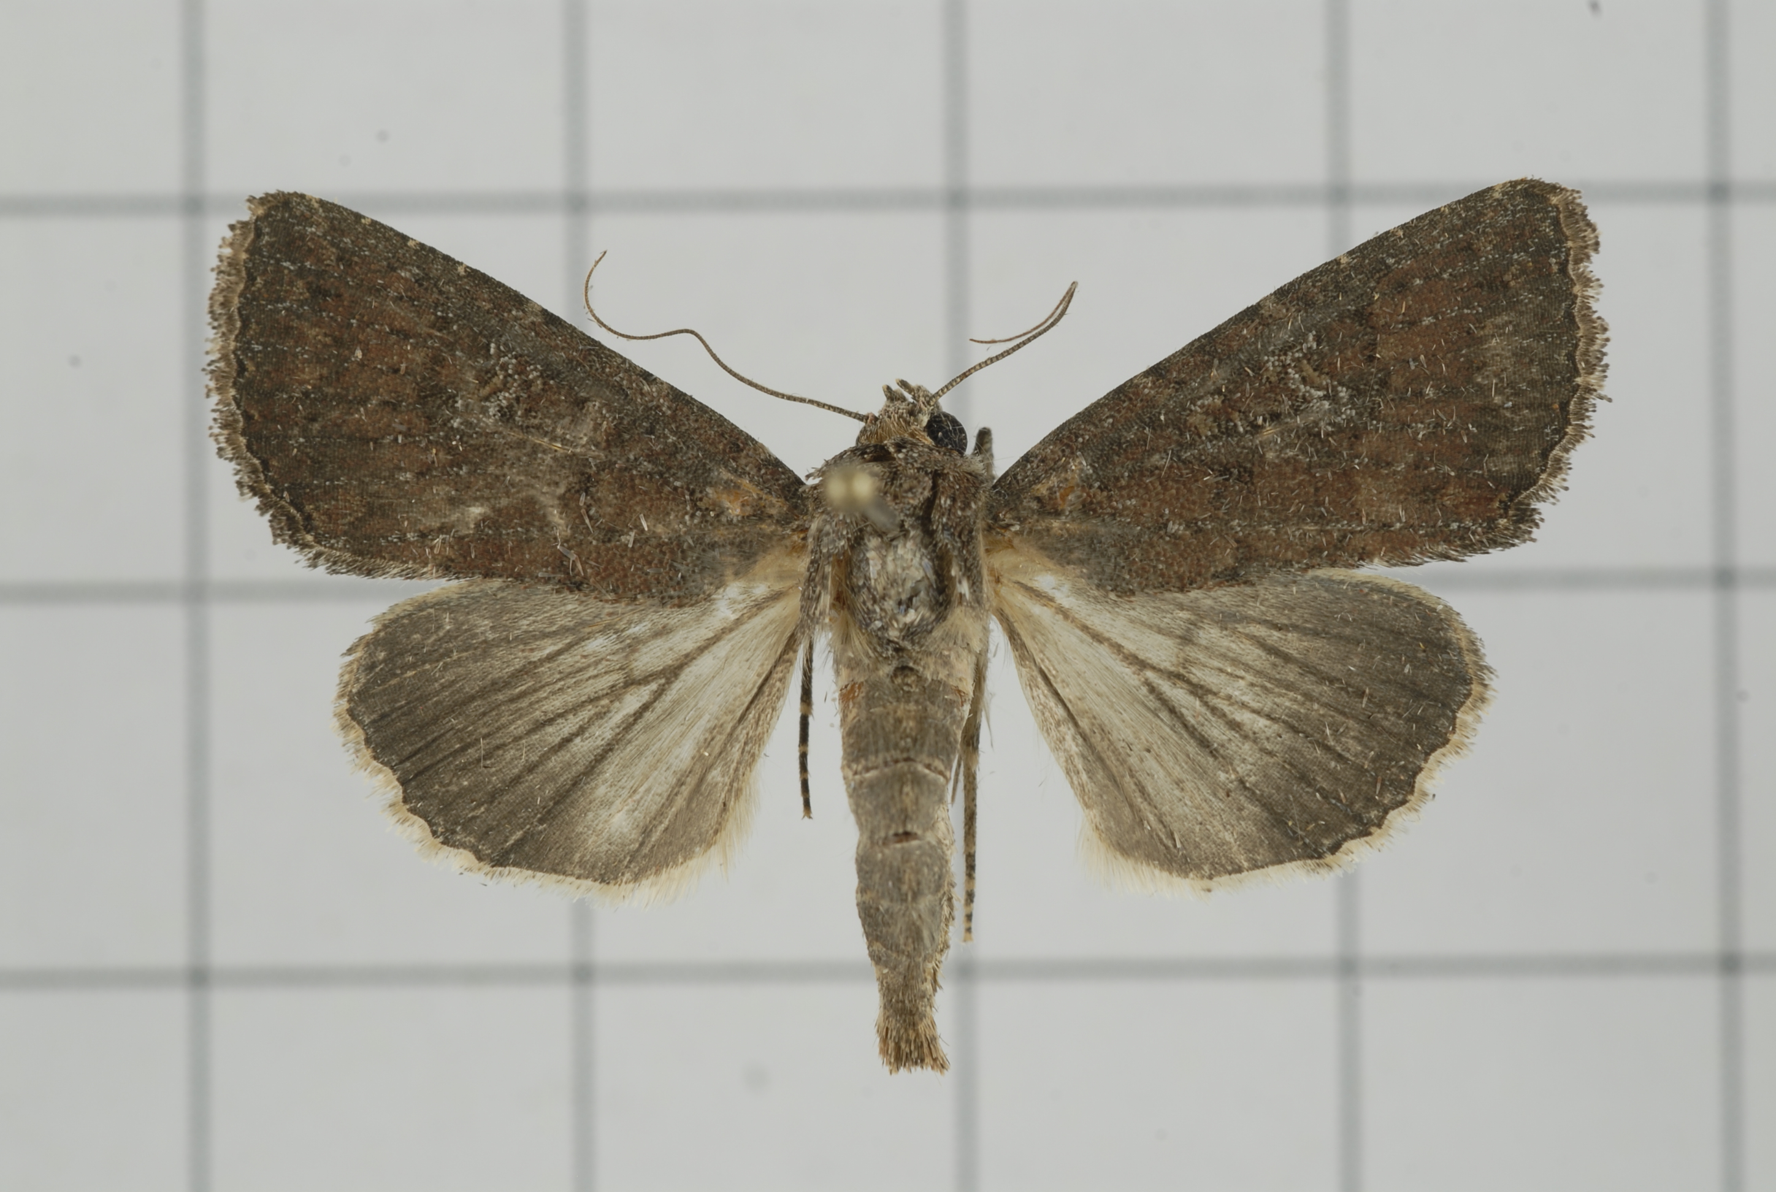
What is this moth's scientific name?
Condica illecta
